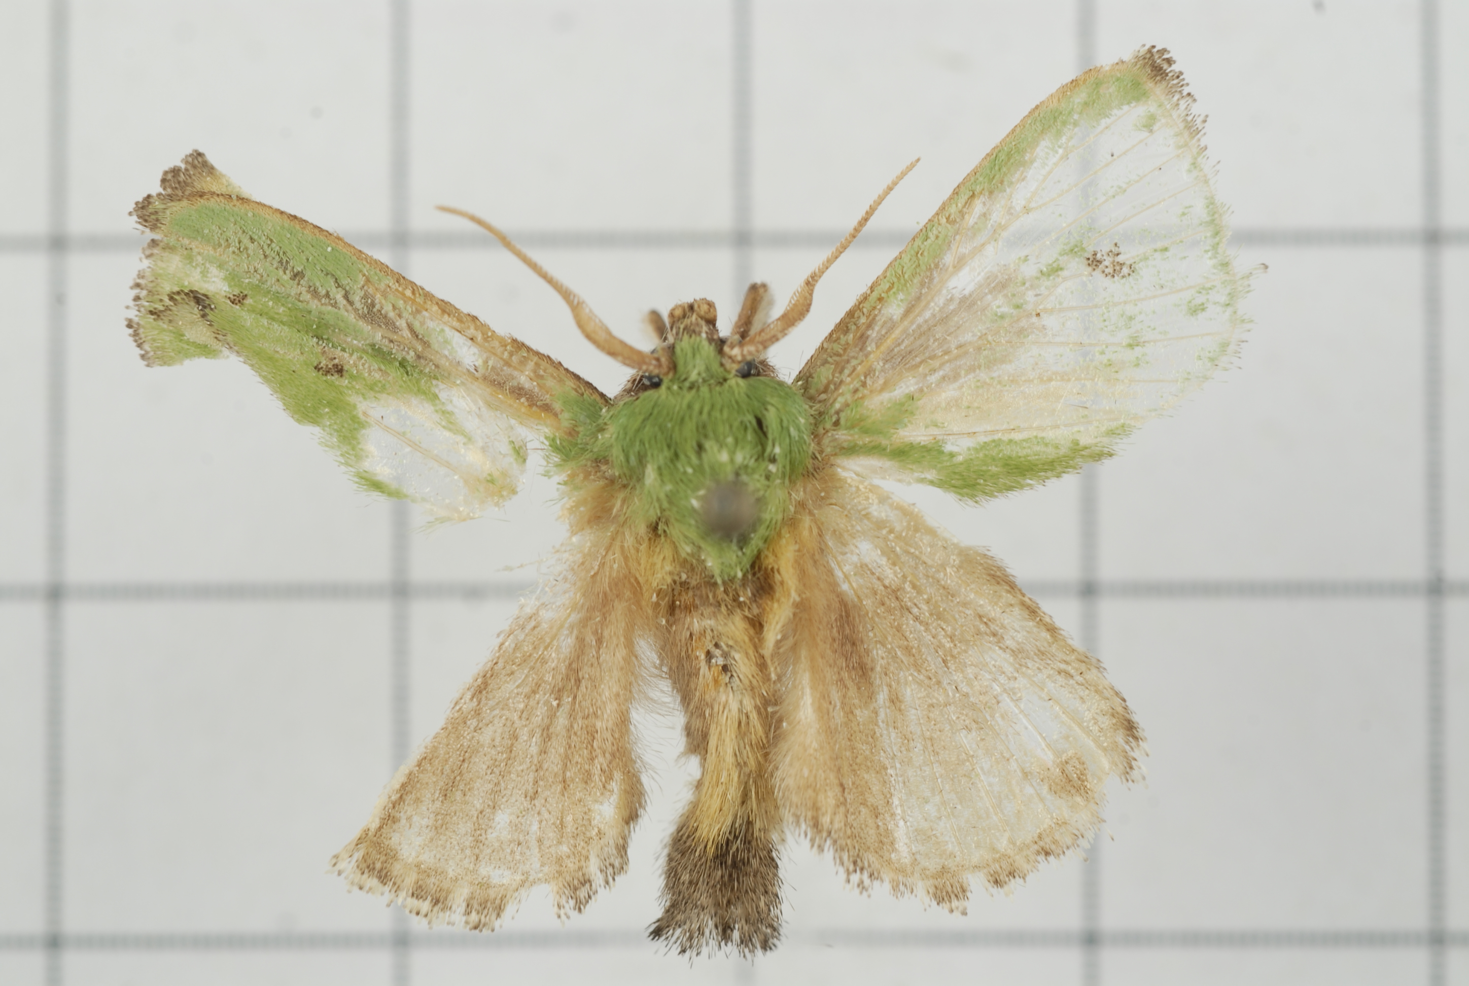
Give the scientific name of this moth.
Thespea virescens
